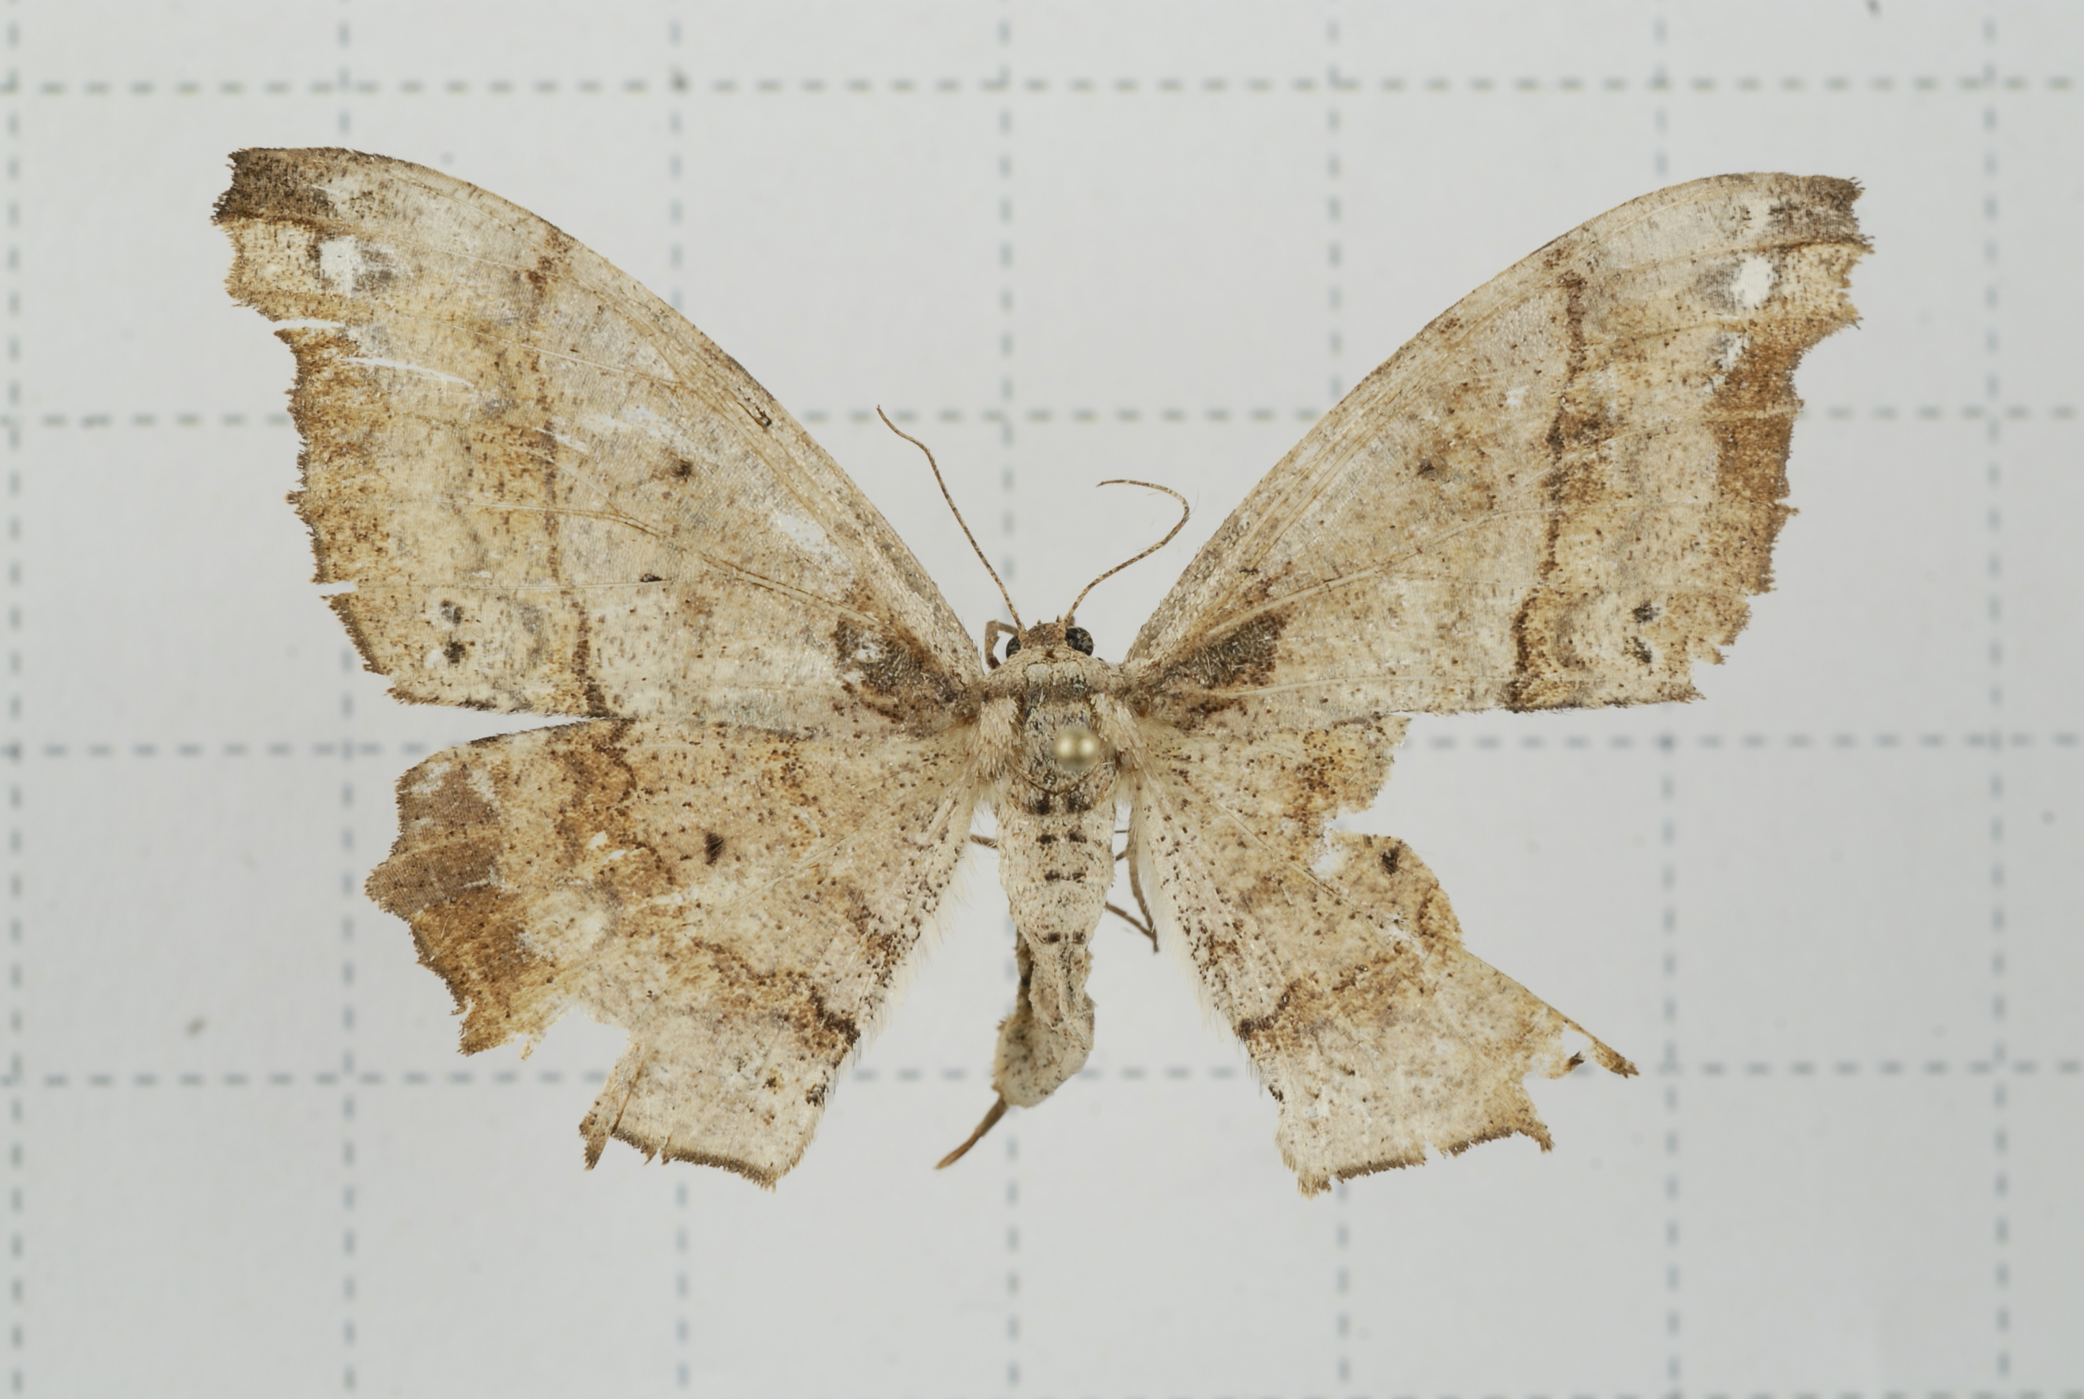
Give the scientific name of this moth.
Hyposidra infixaria
